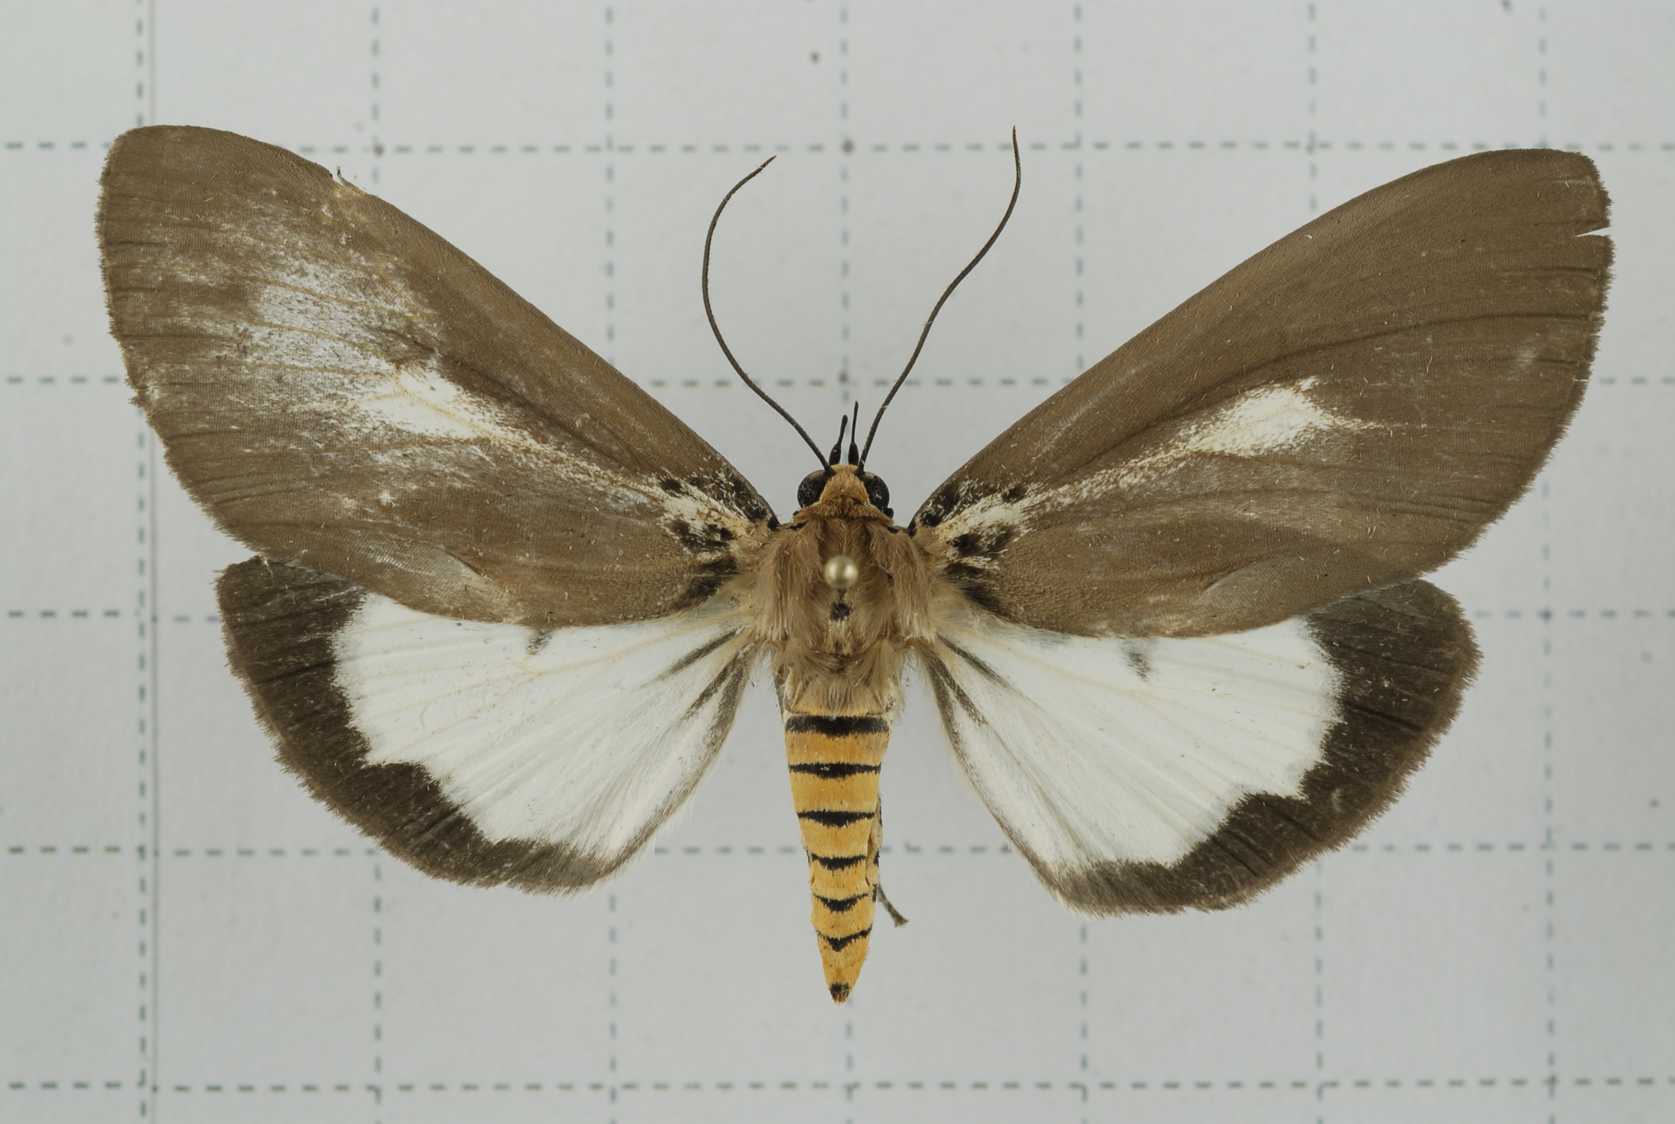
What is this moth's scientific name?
Asota heliconia zebrina
